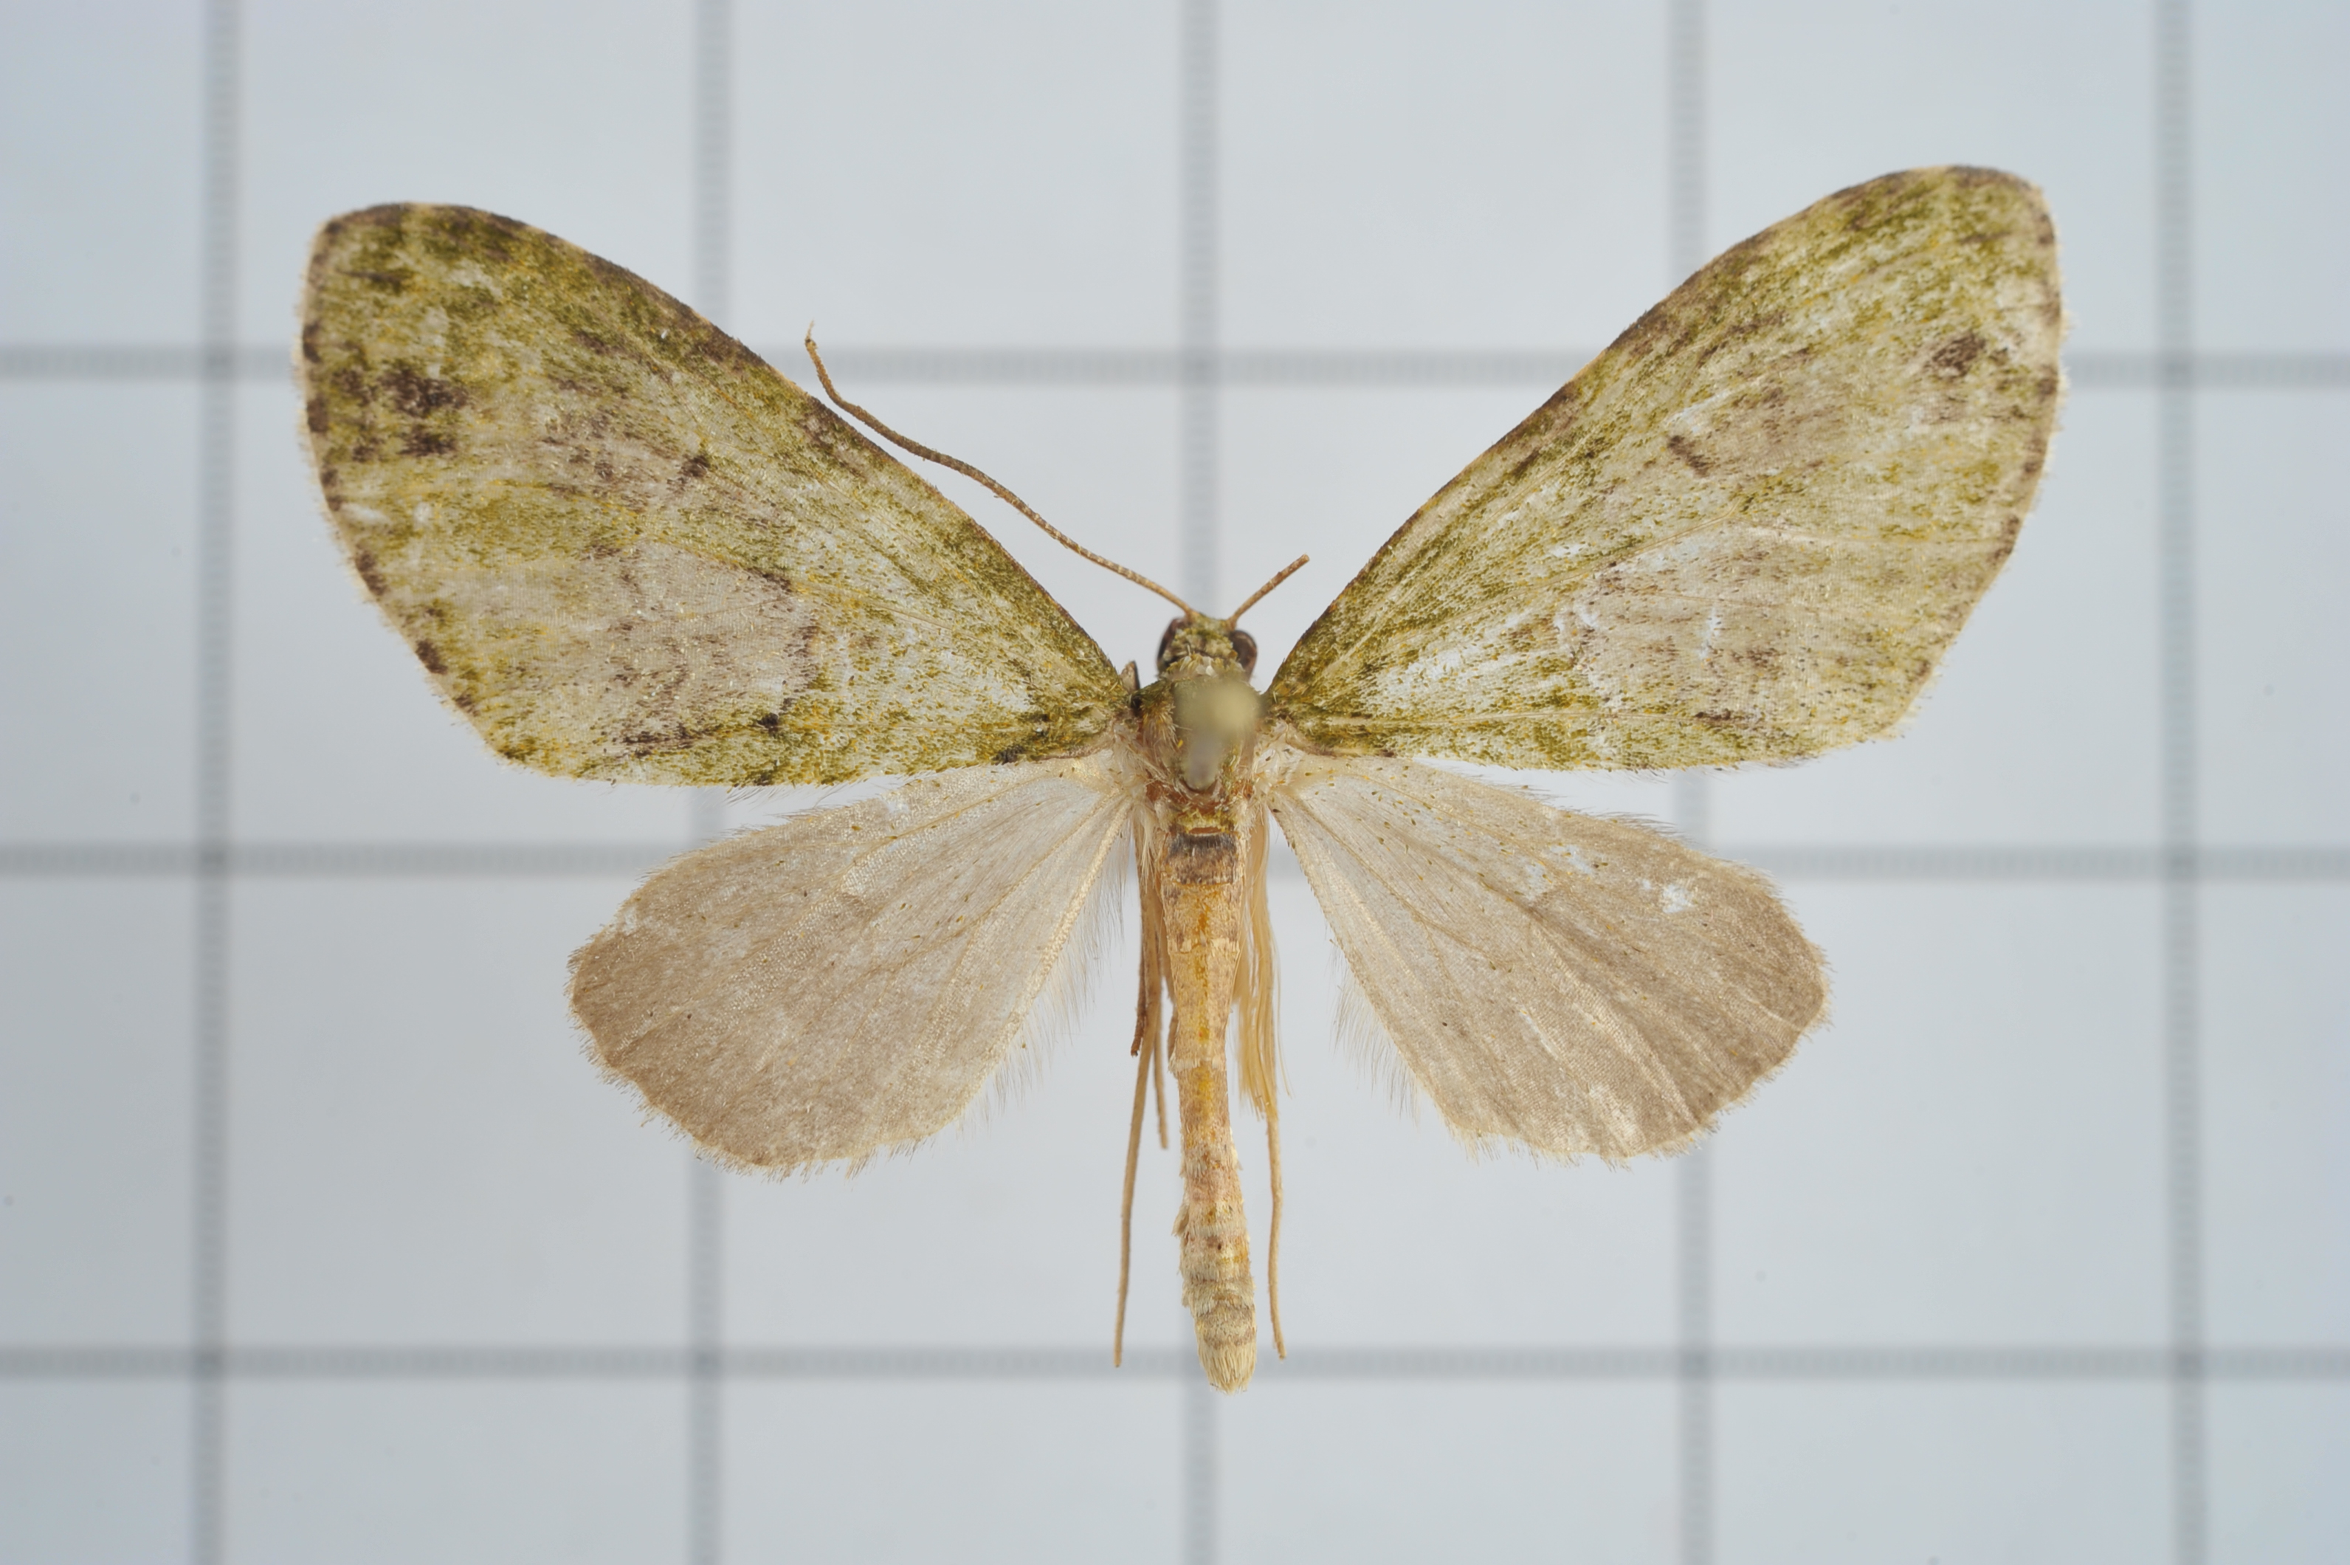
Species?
Hypocometa clauda
